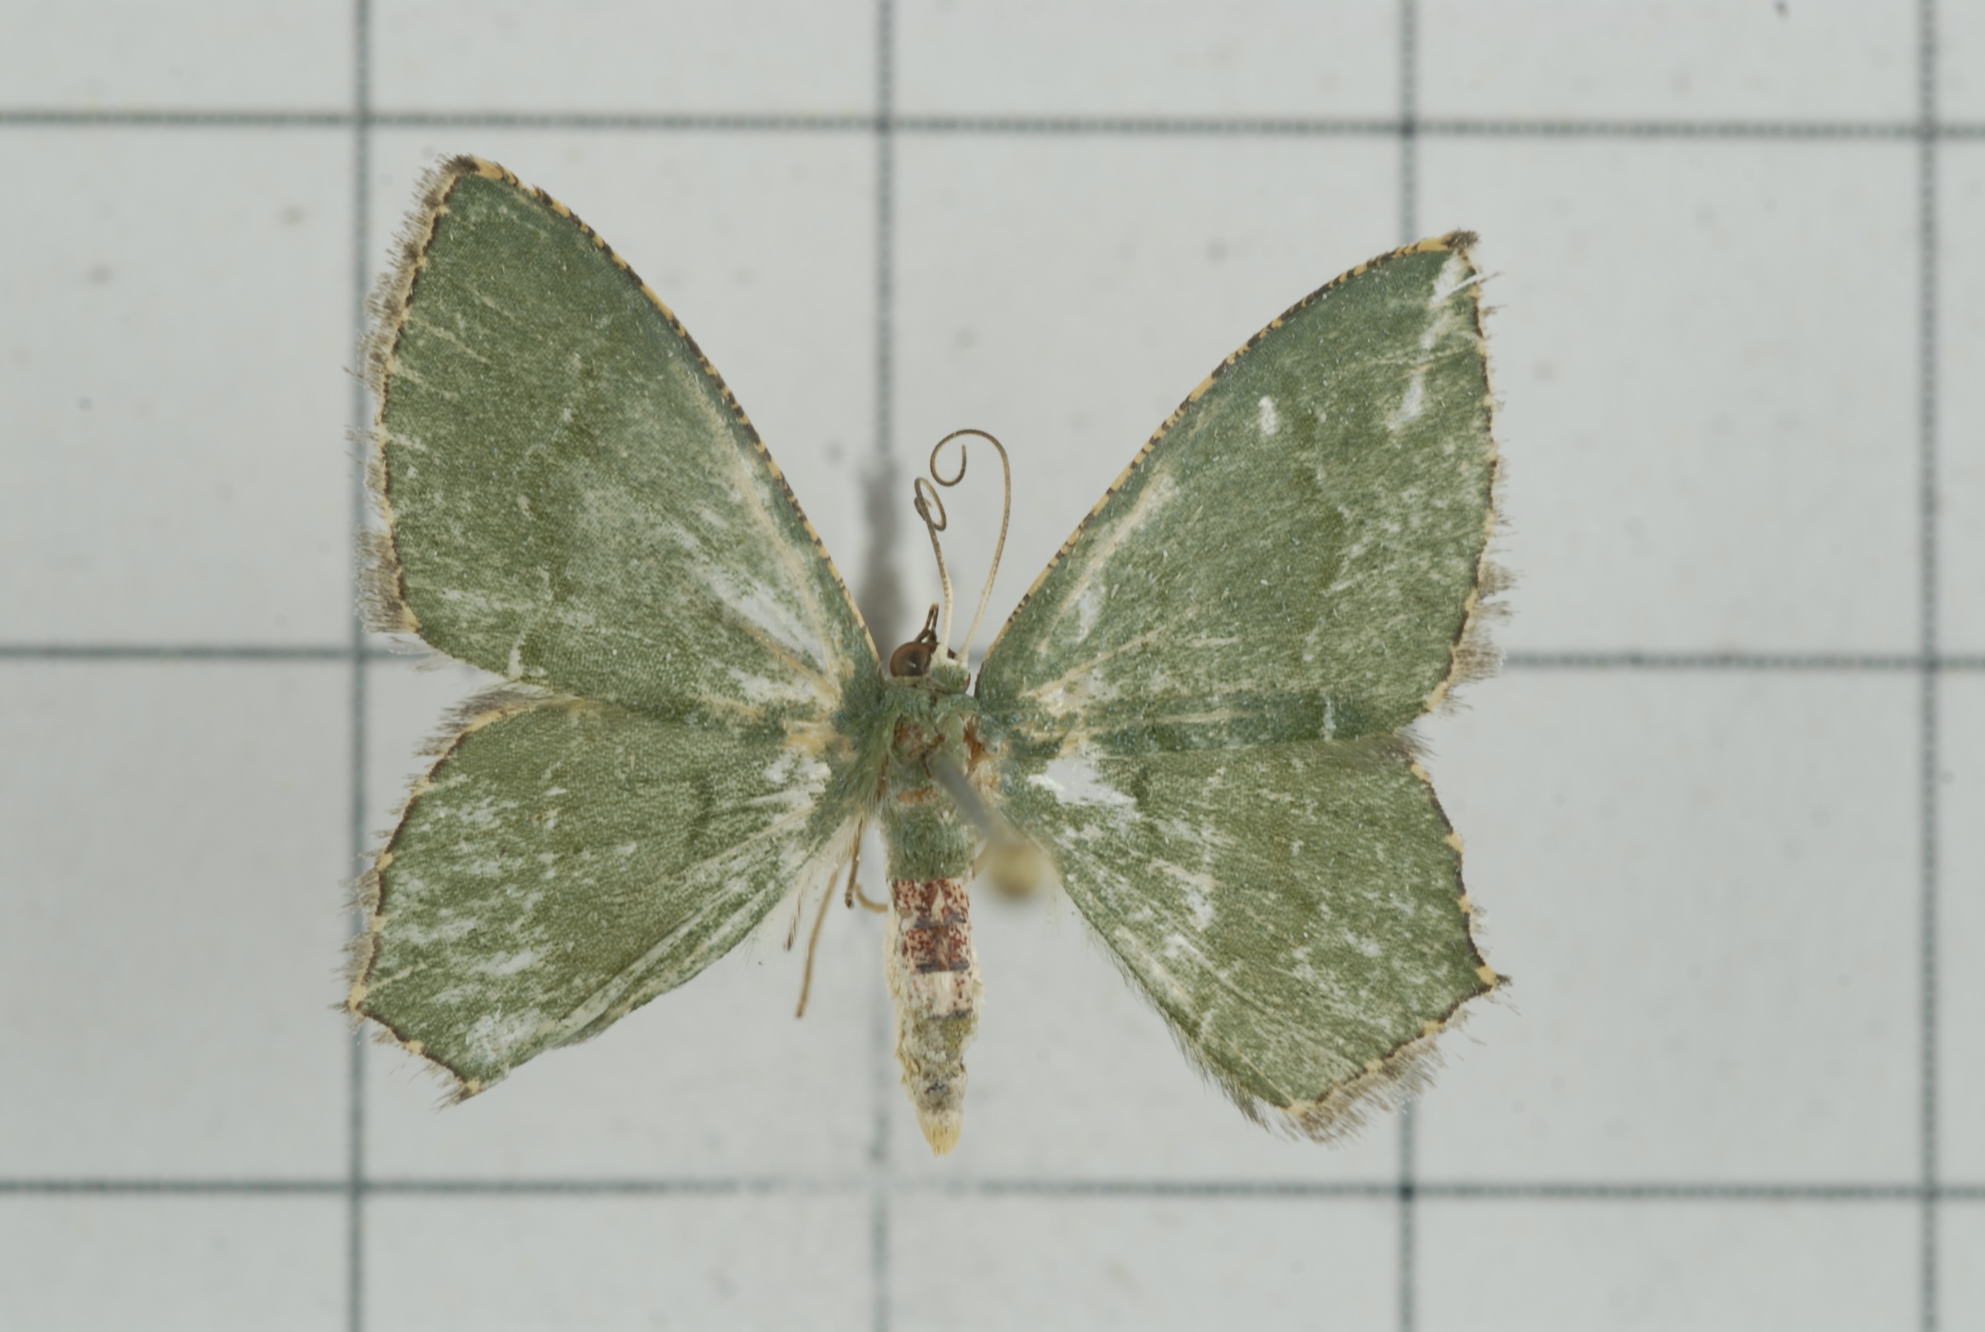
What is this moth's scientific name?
Hemithea tritonaria
